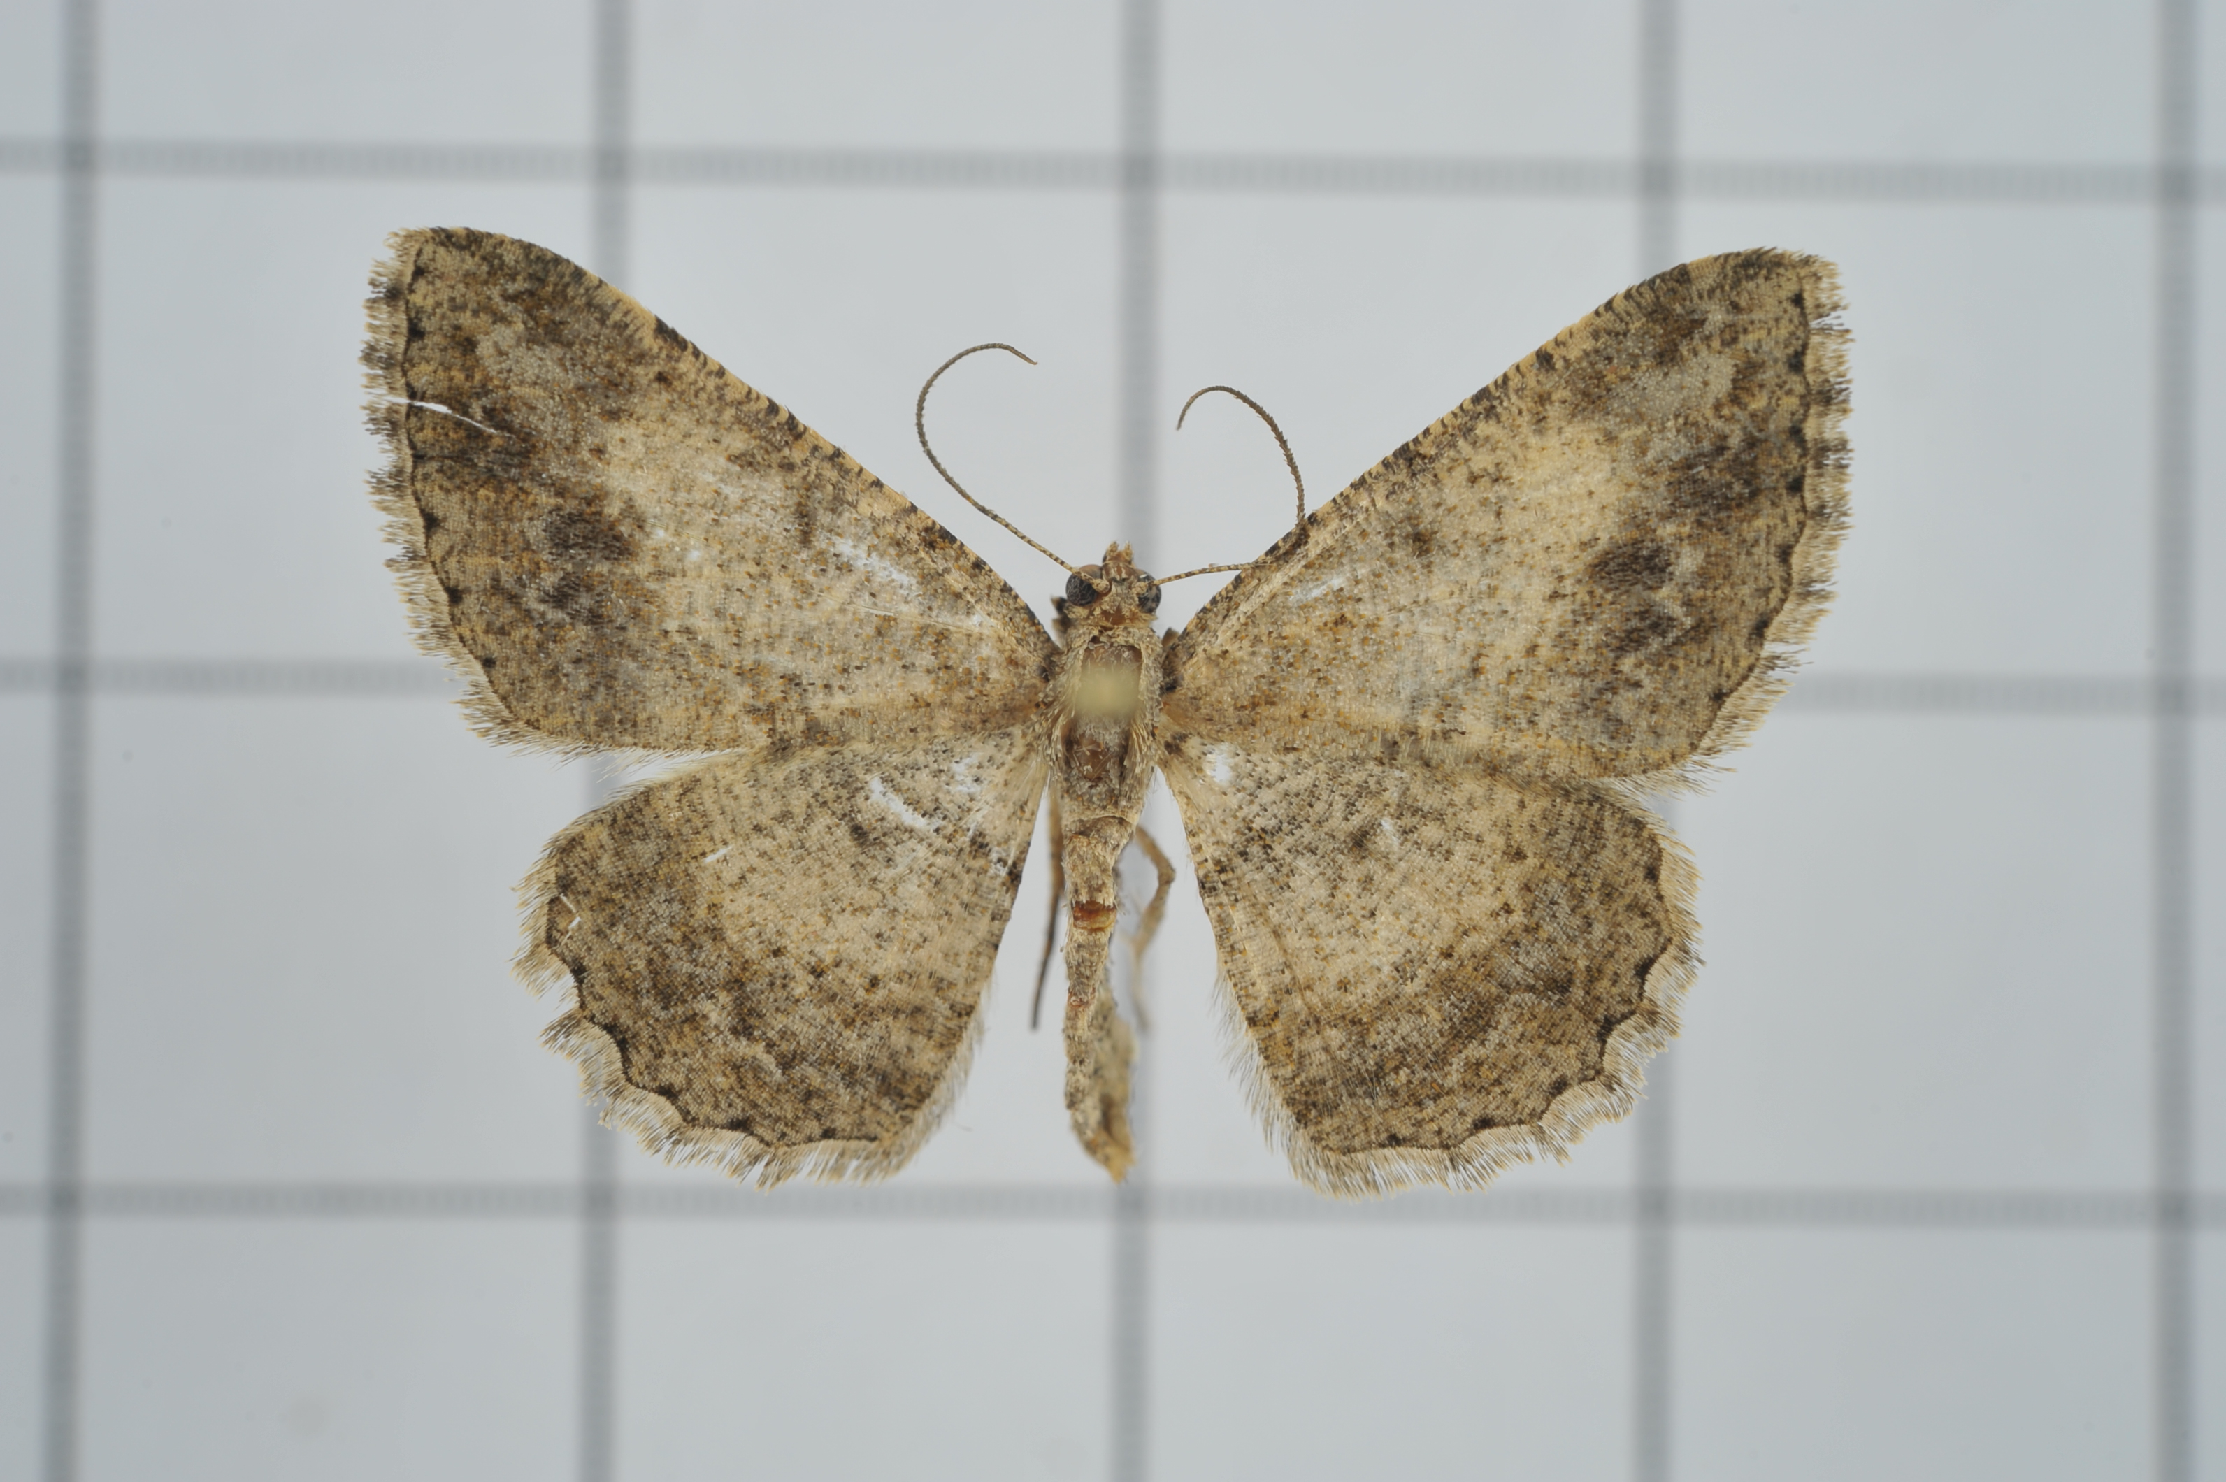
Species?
Psilalcis breta rantaizana
